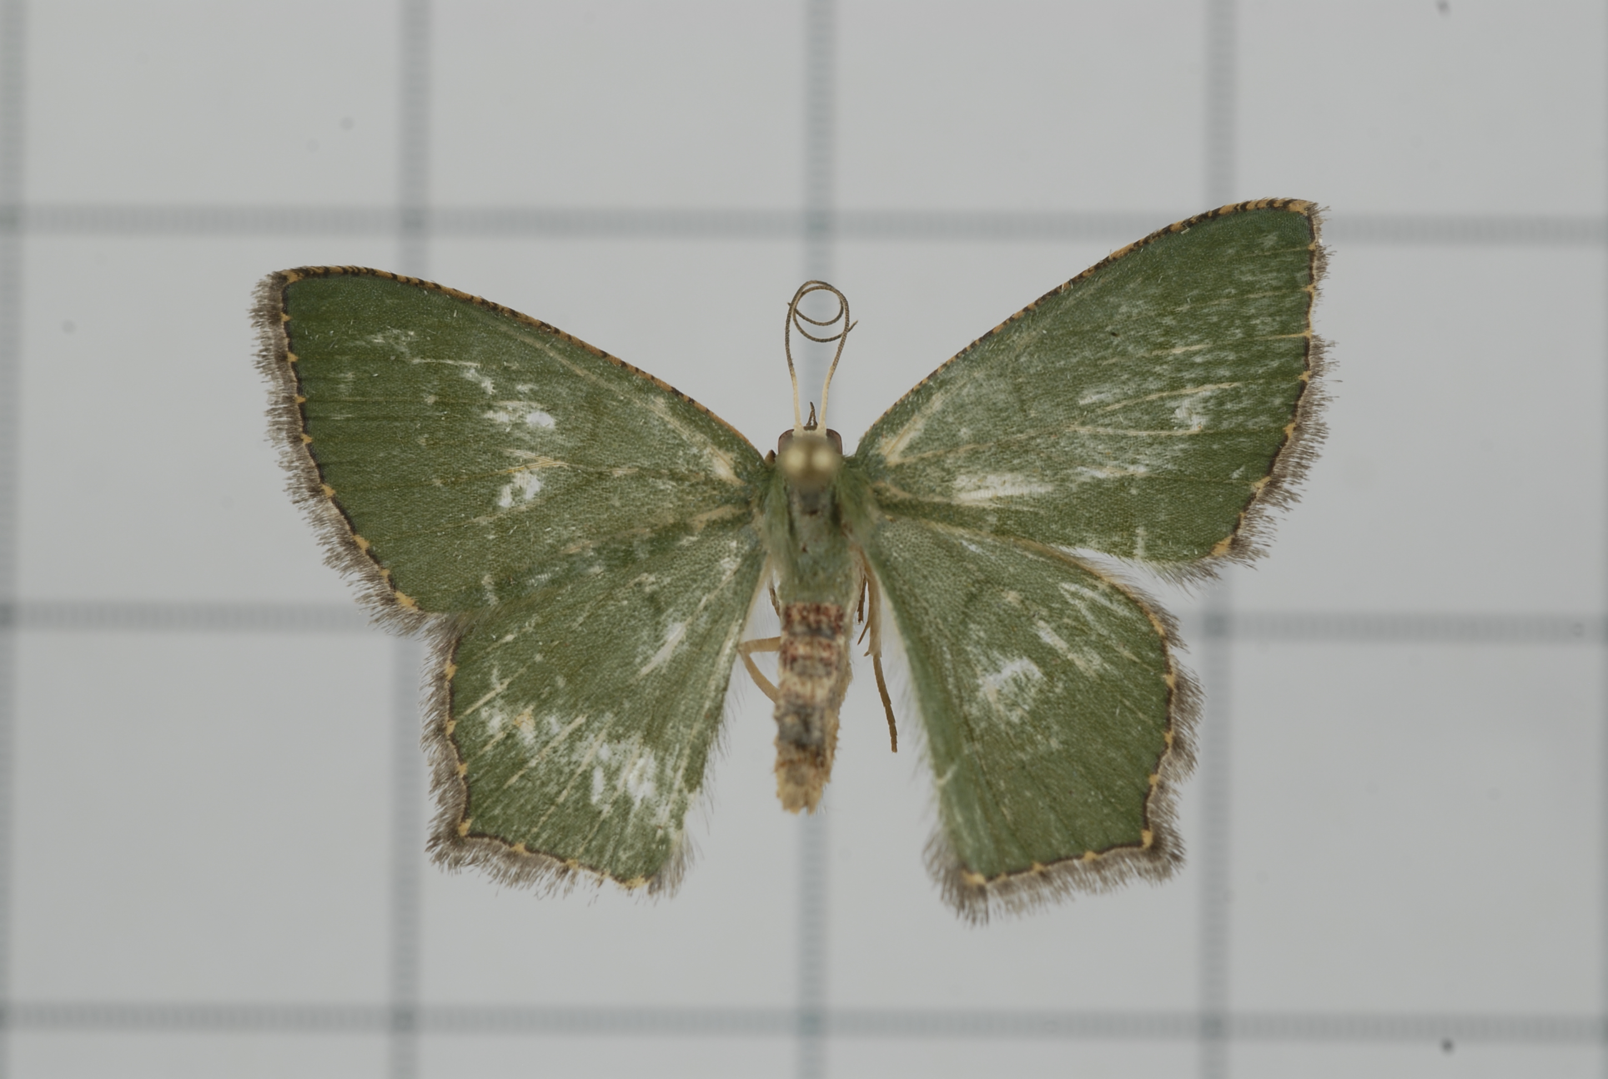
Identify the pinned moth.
Hemithea pallidimunda
